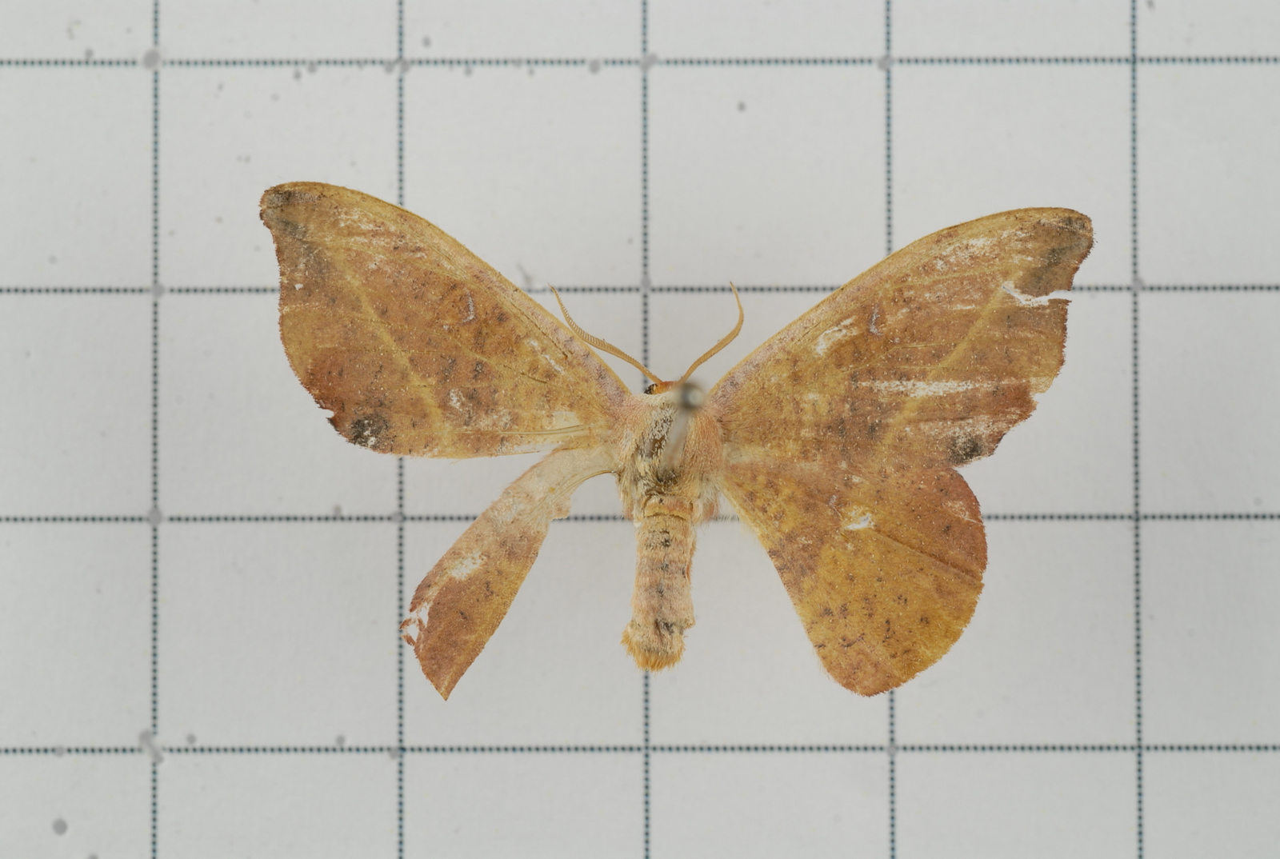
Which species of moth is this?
Oreta loochooana loochooana
